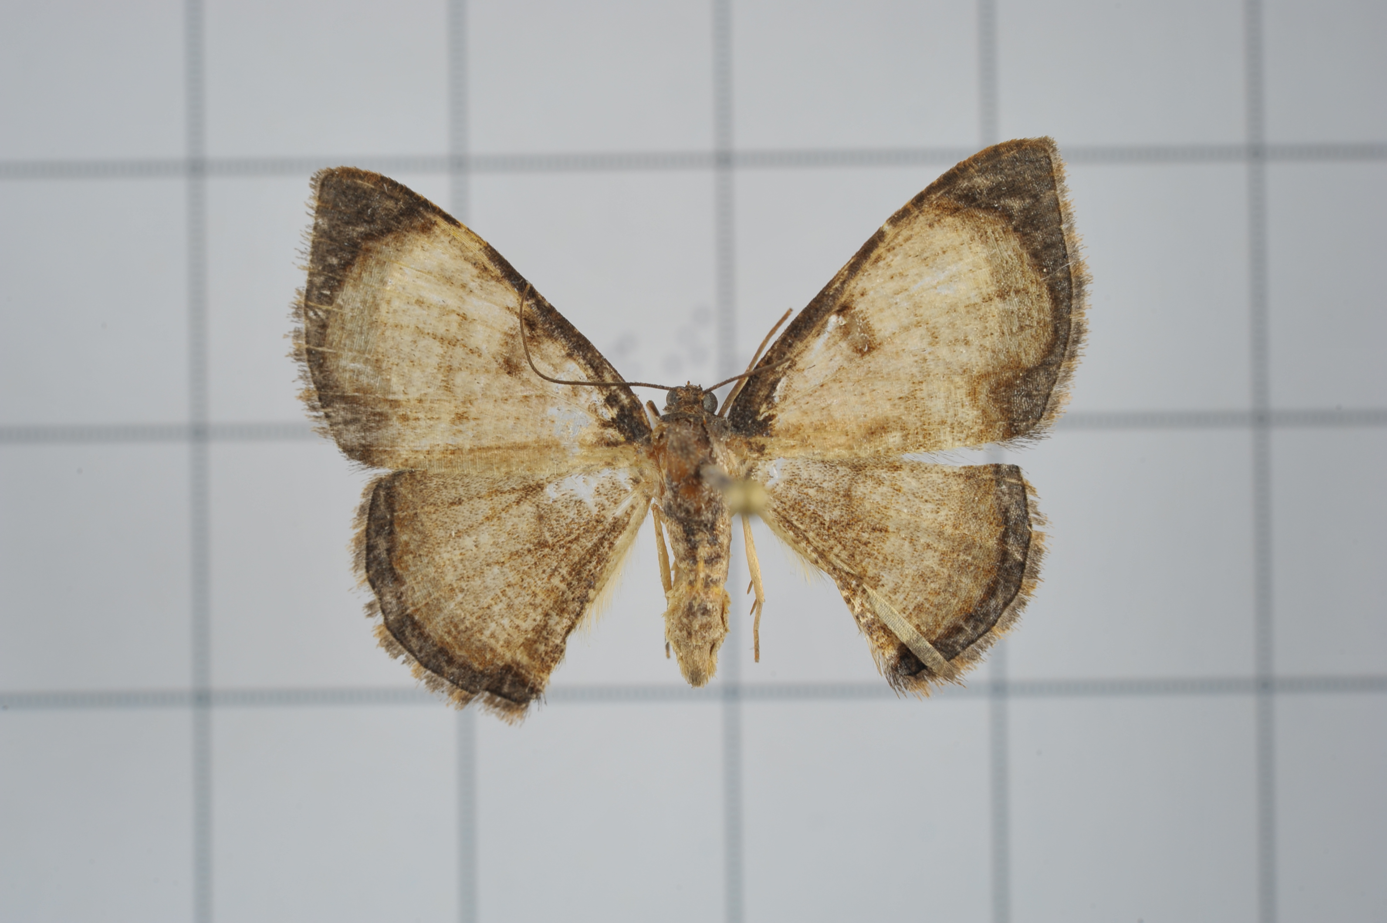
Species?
Hydatocapnia gemina
